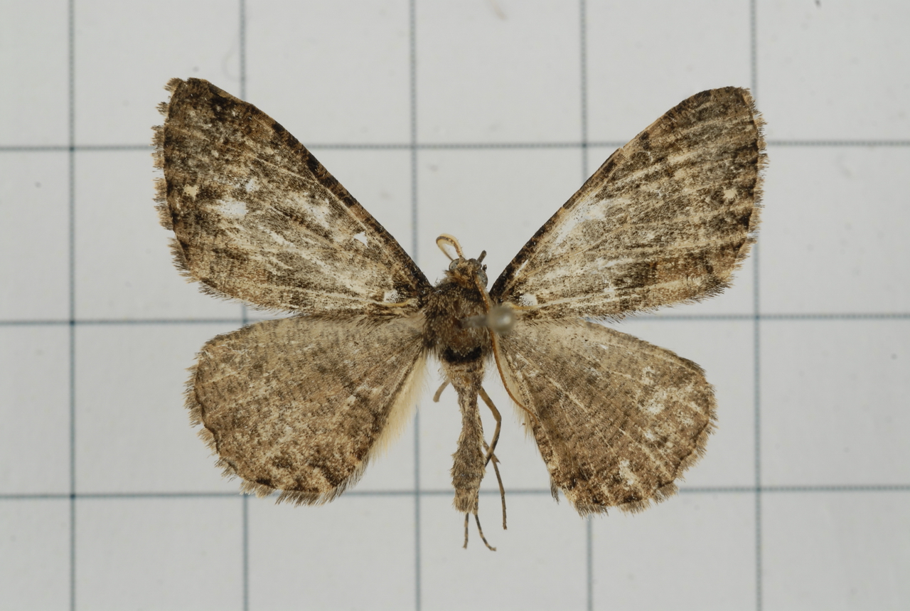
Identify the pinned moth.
Parectropis subflava
